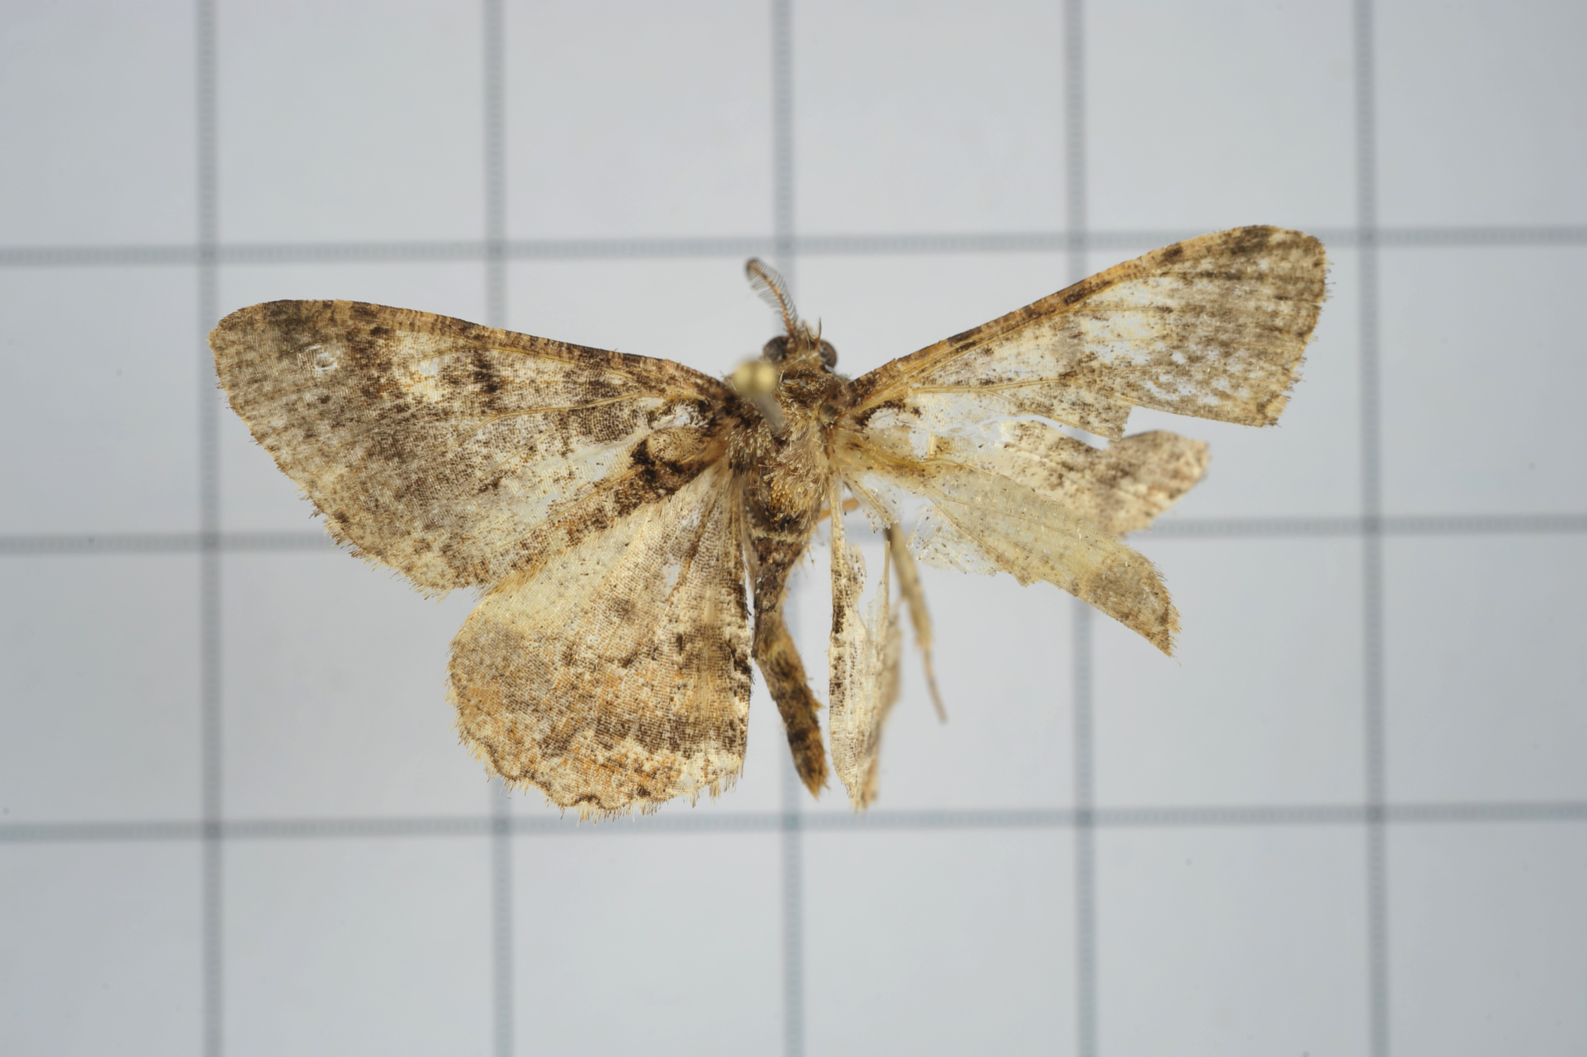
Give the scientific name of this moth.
Alcis taiwanovariegata
